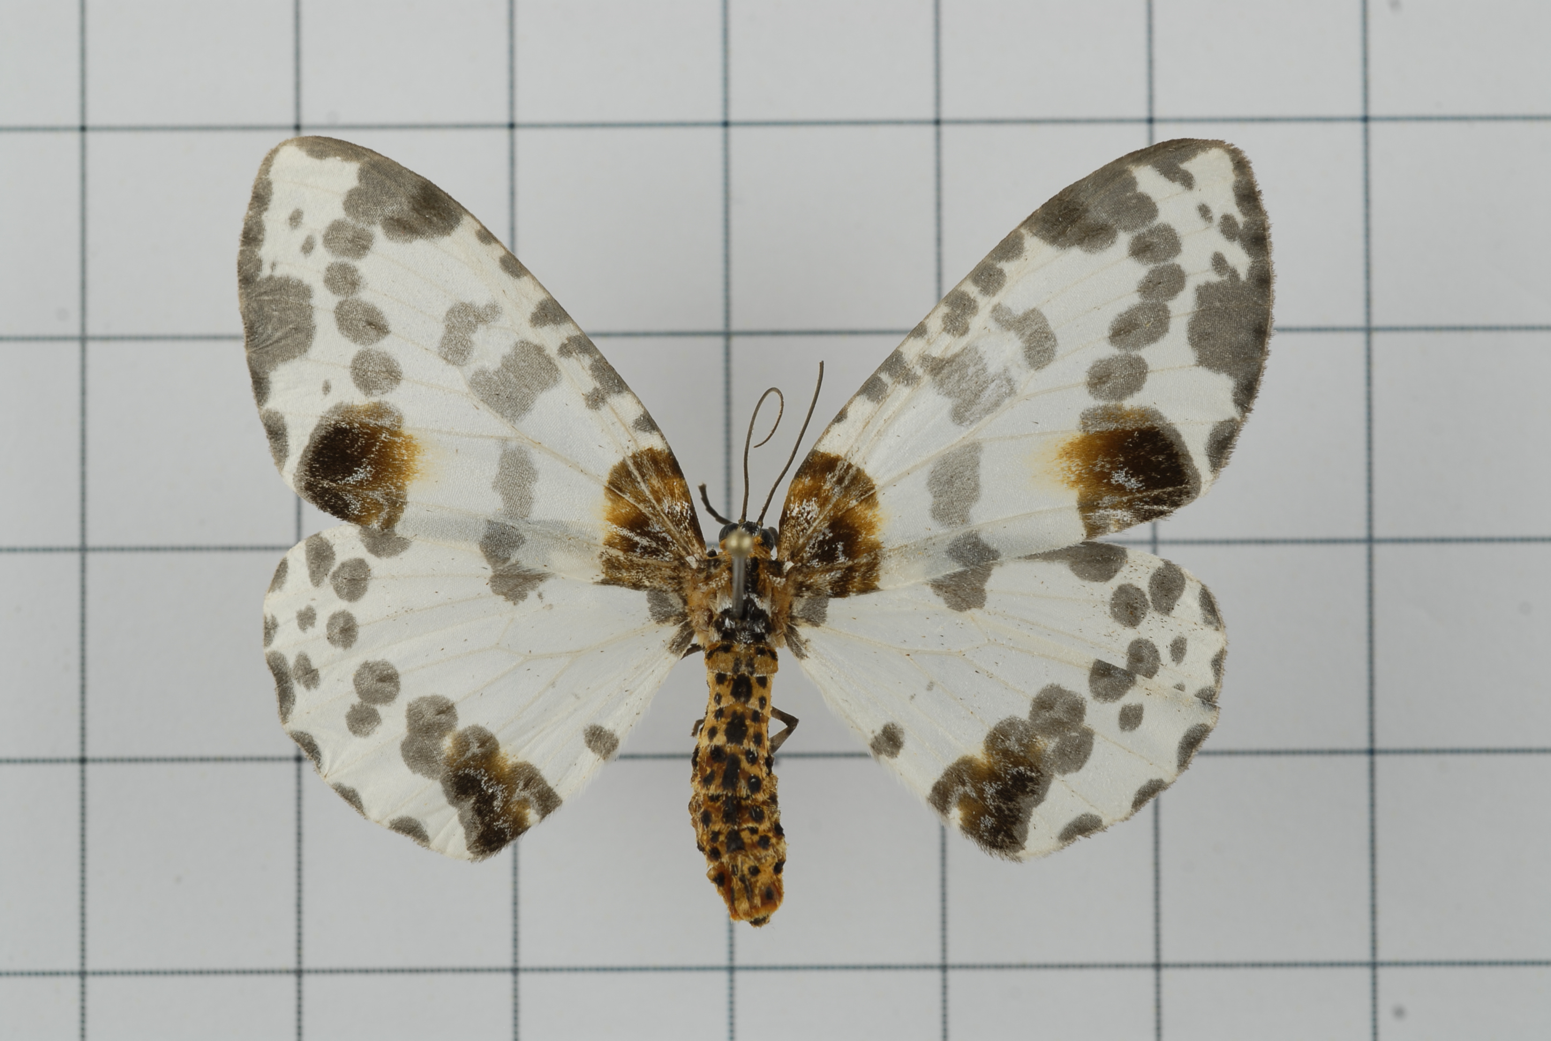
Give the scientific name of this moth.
Abraxas formosilluminata
